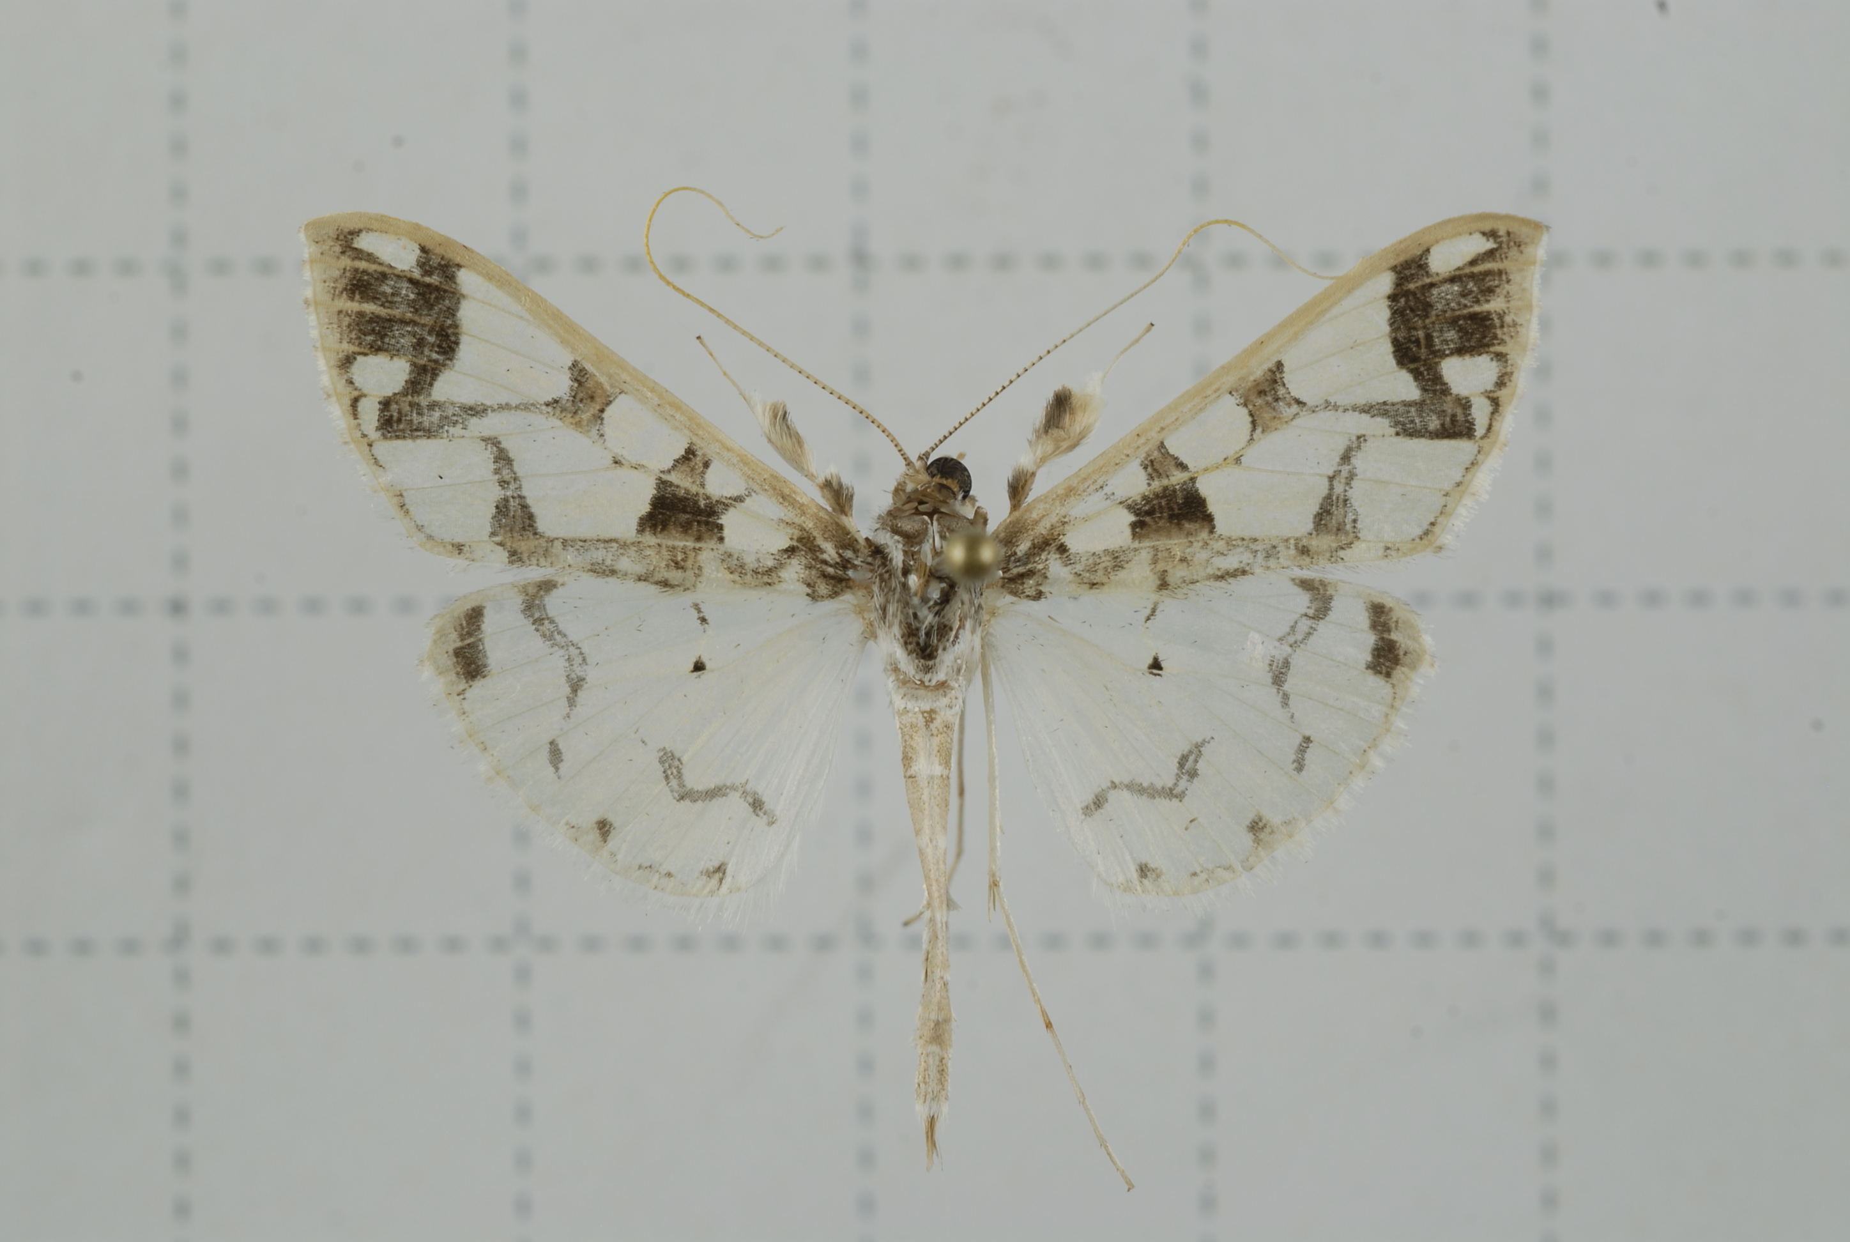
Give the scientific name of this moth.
Polythlipta divaricata
